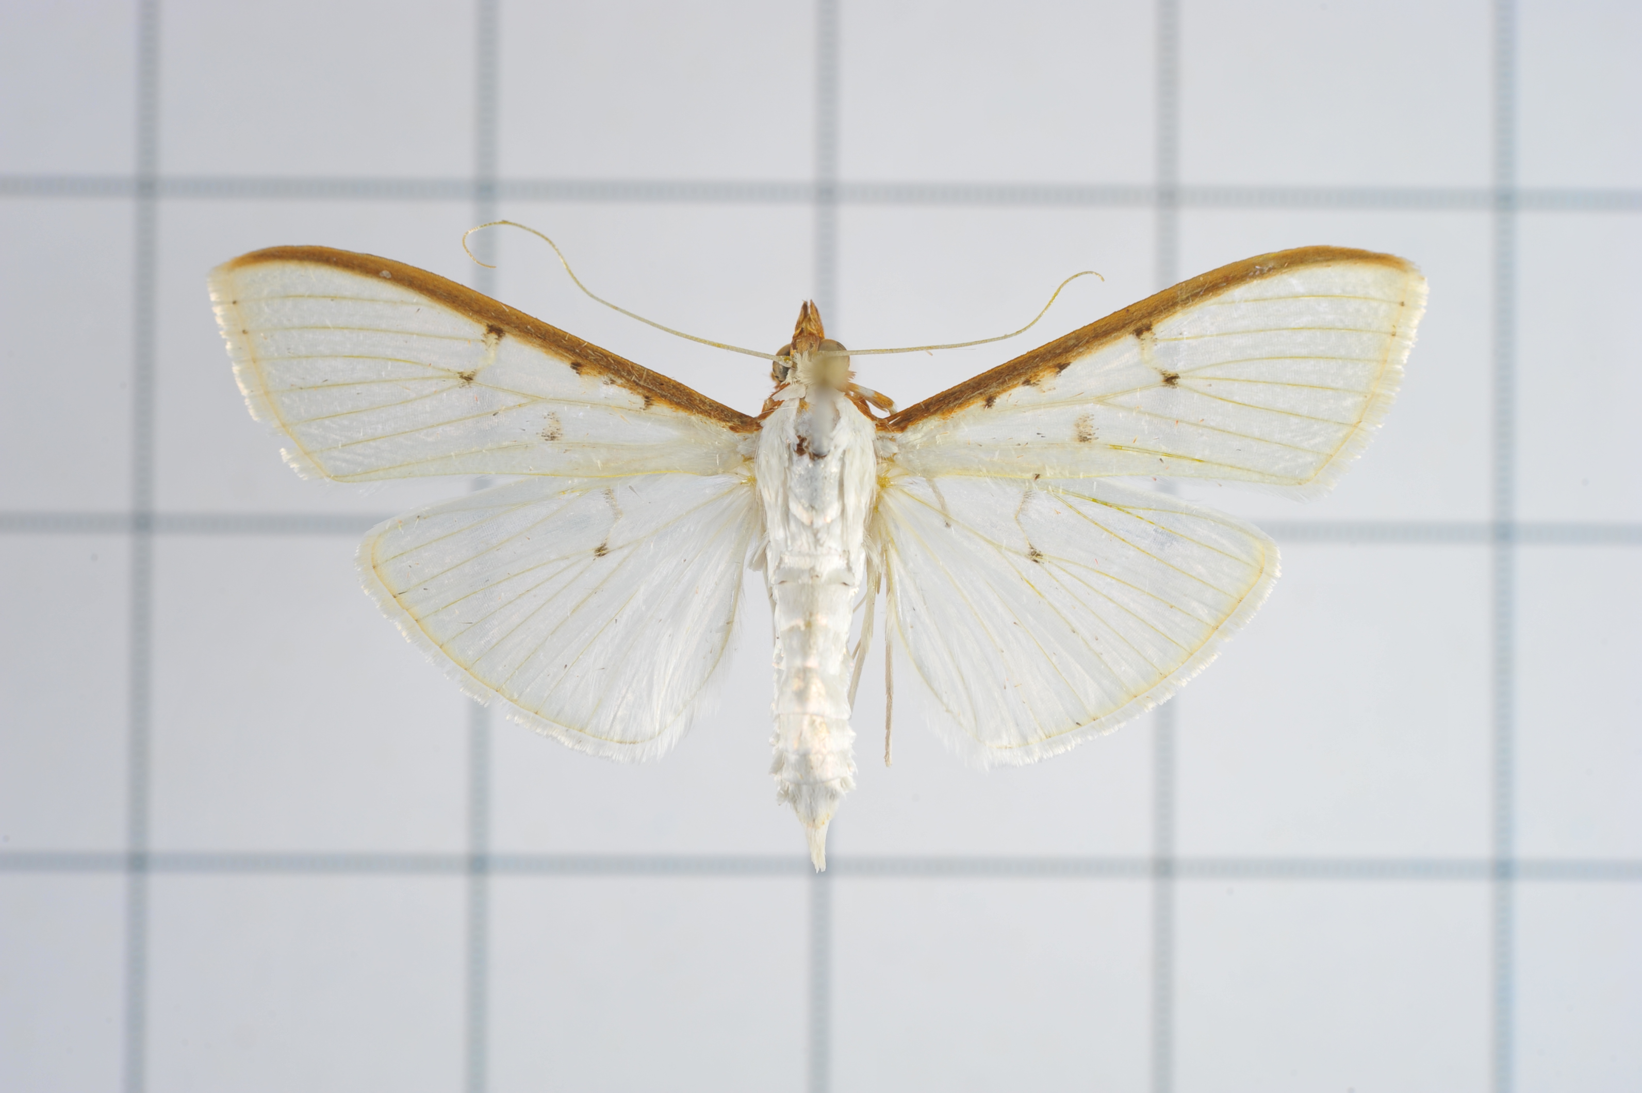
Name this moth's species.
Palpita asiaticalis
